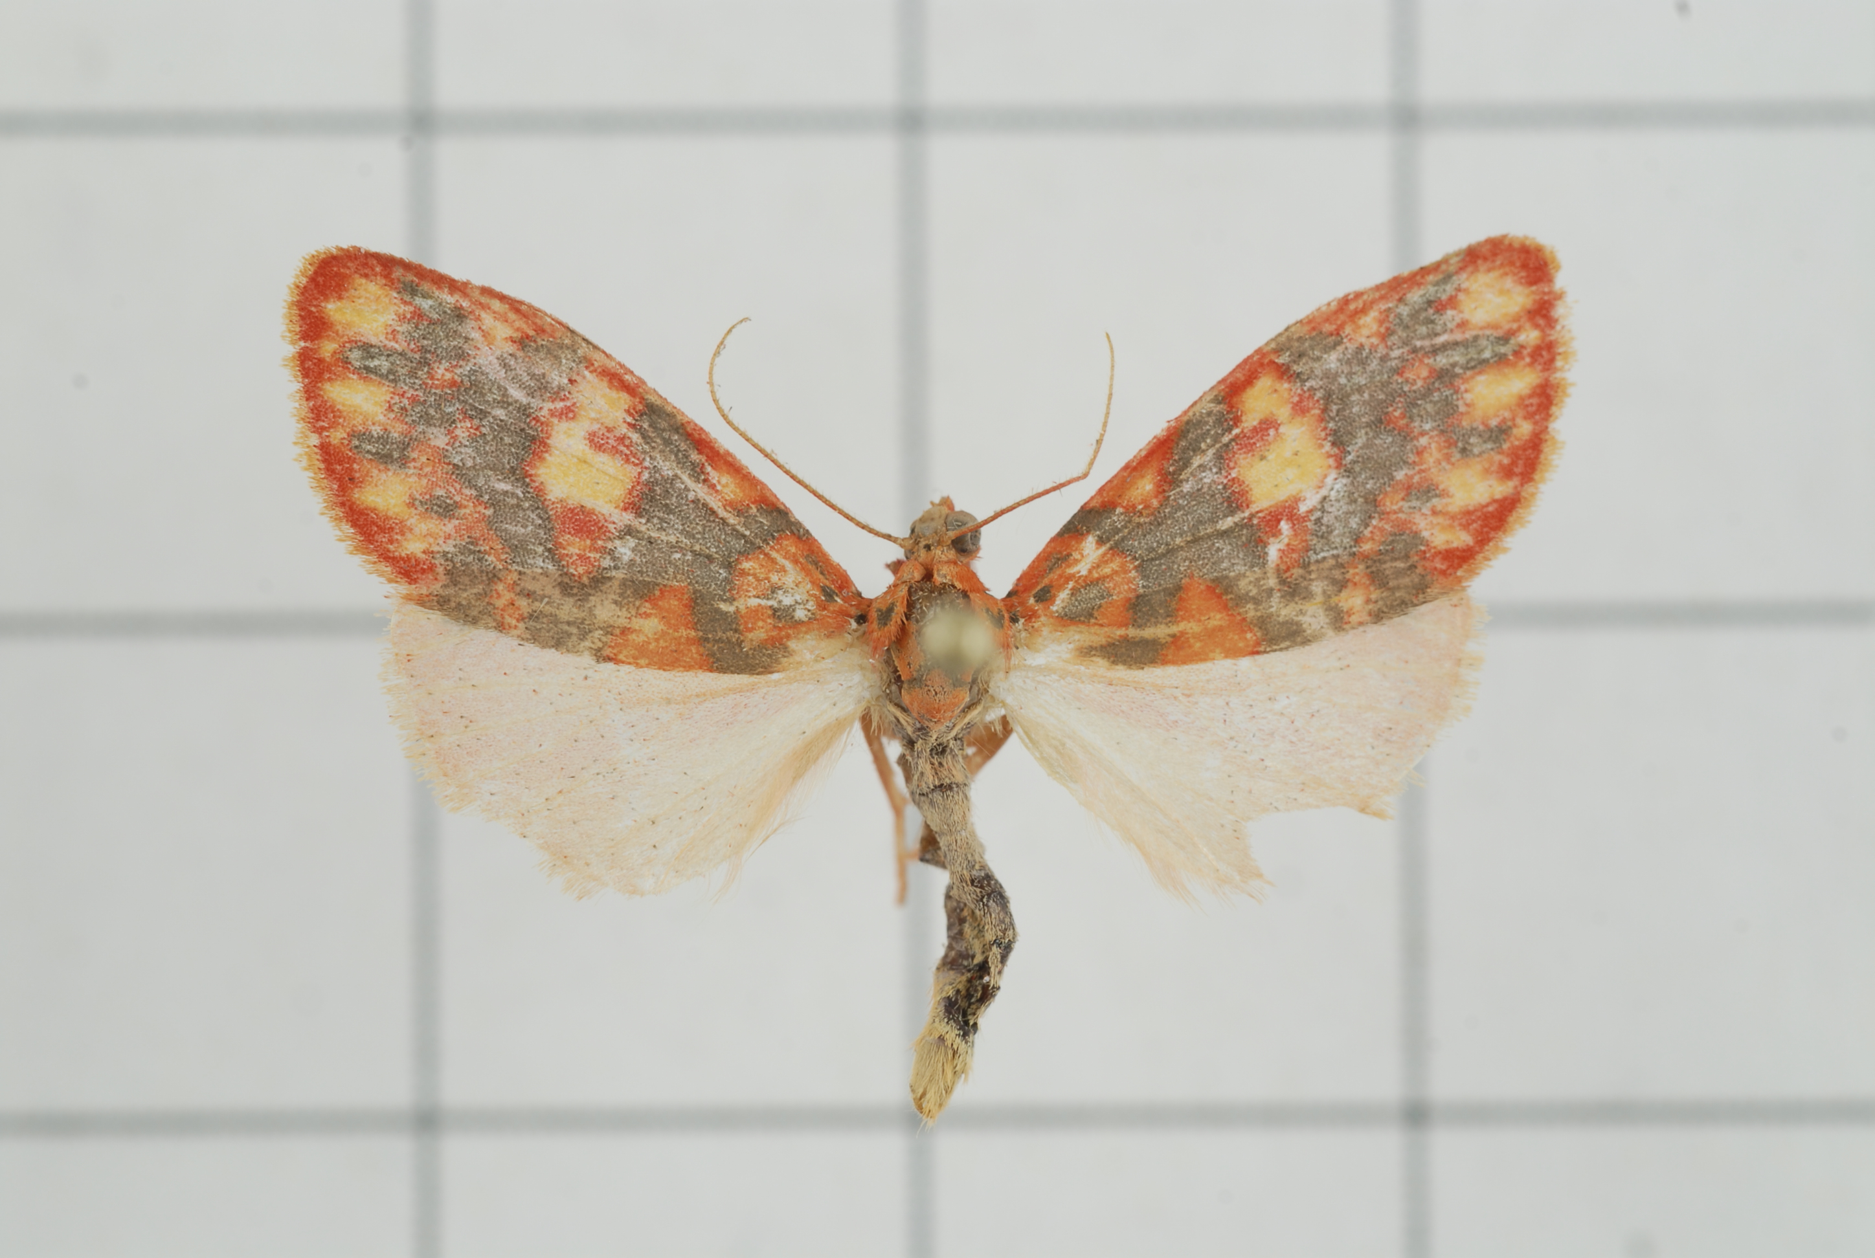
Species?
Floridasura tricolor
